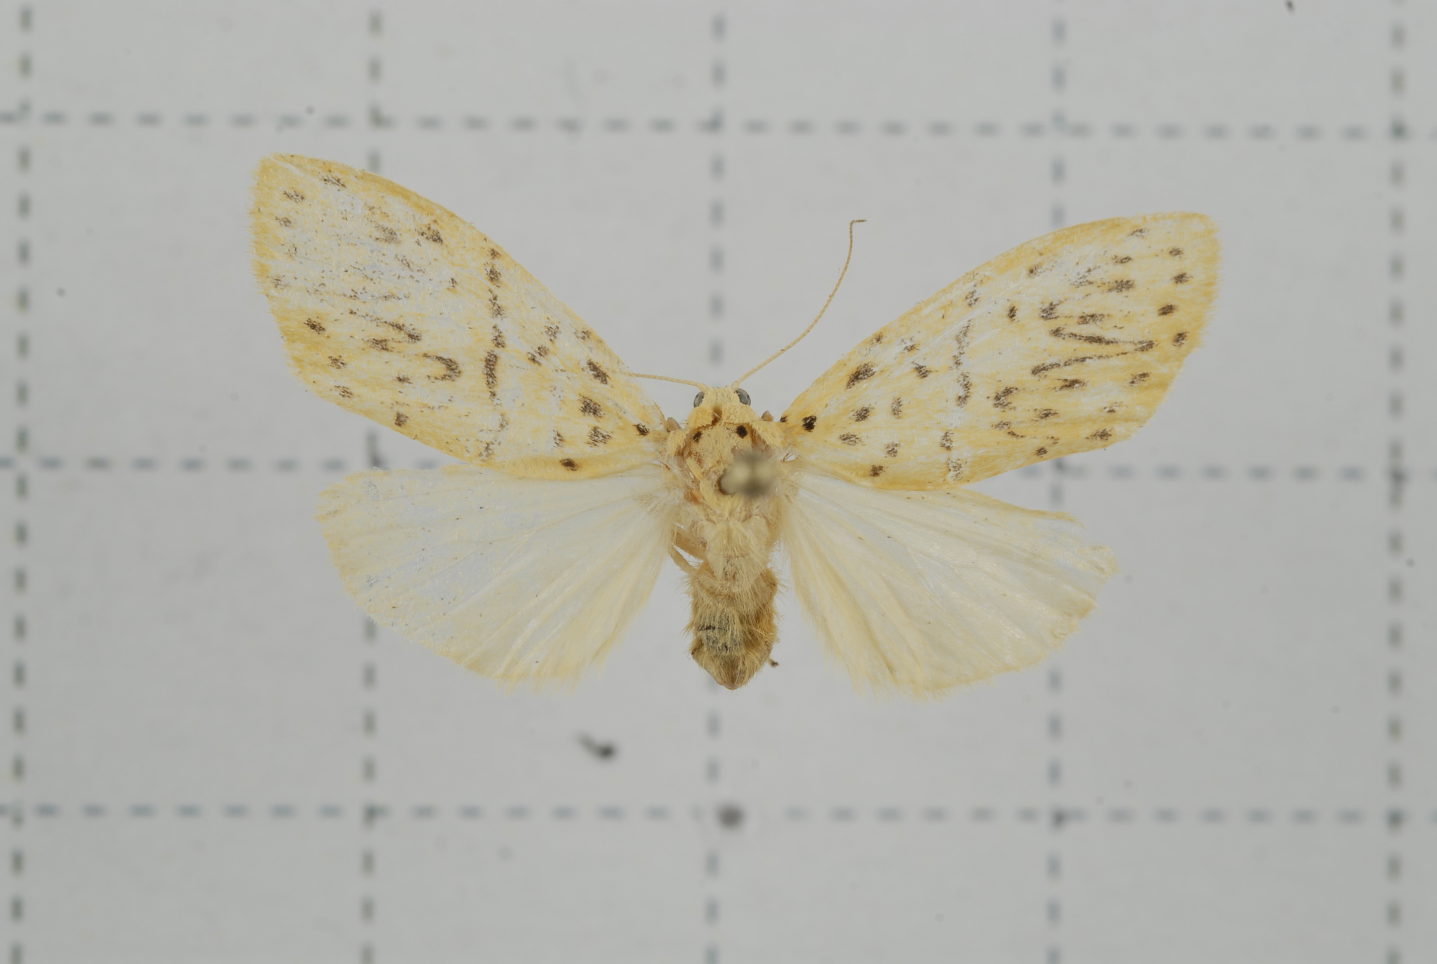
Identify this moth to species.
Huangilene alikangiae alikangiae
